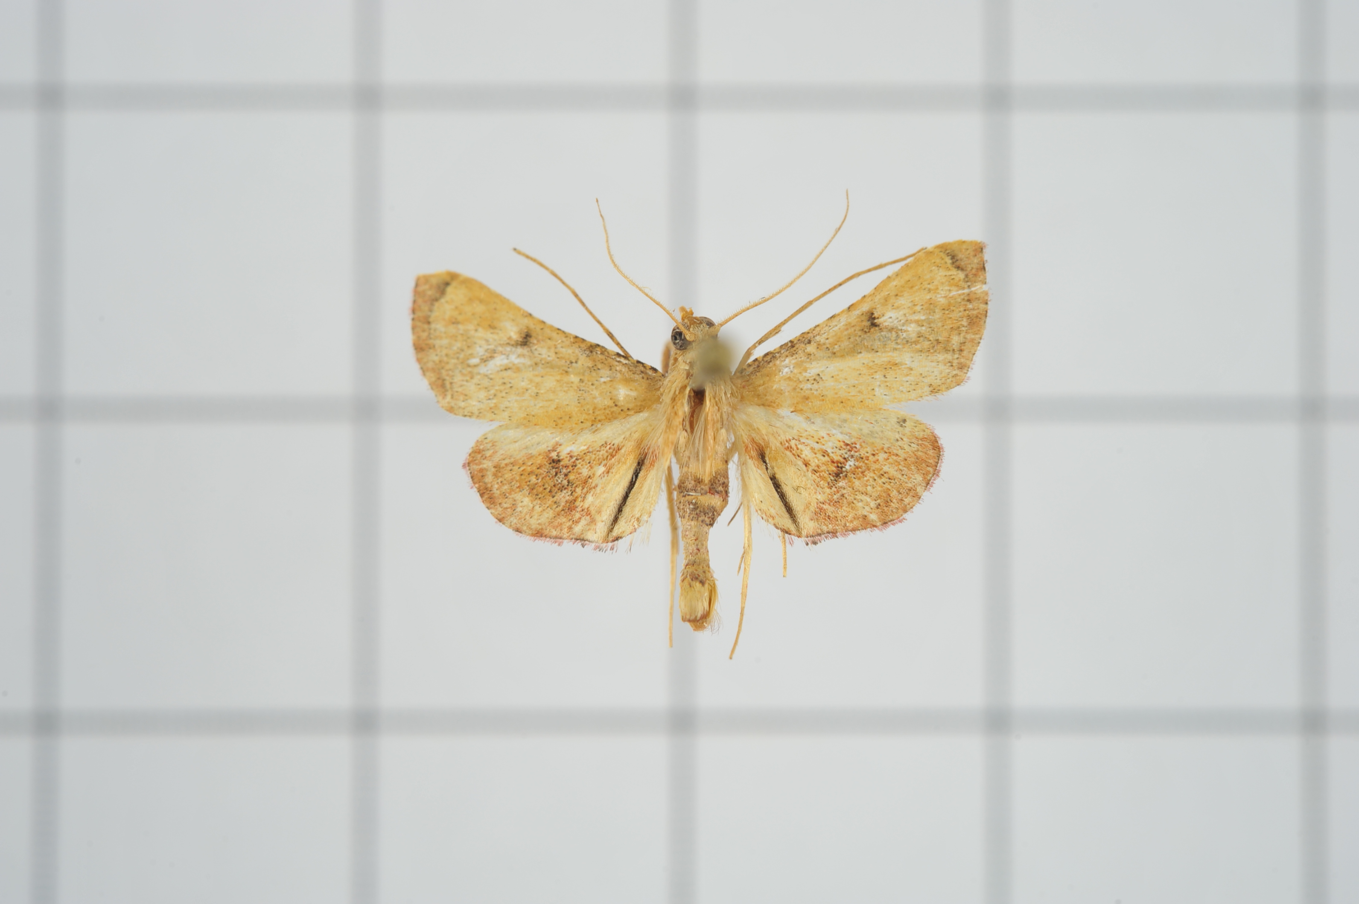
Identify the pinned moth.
Endotricha theonalis
